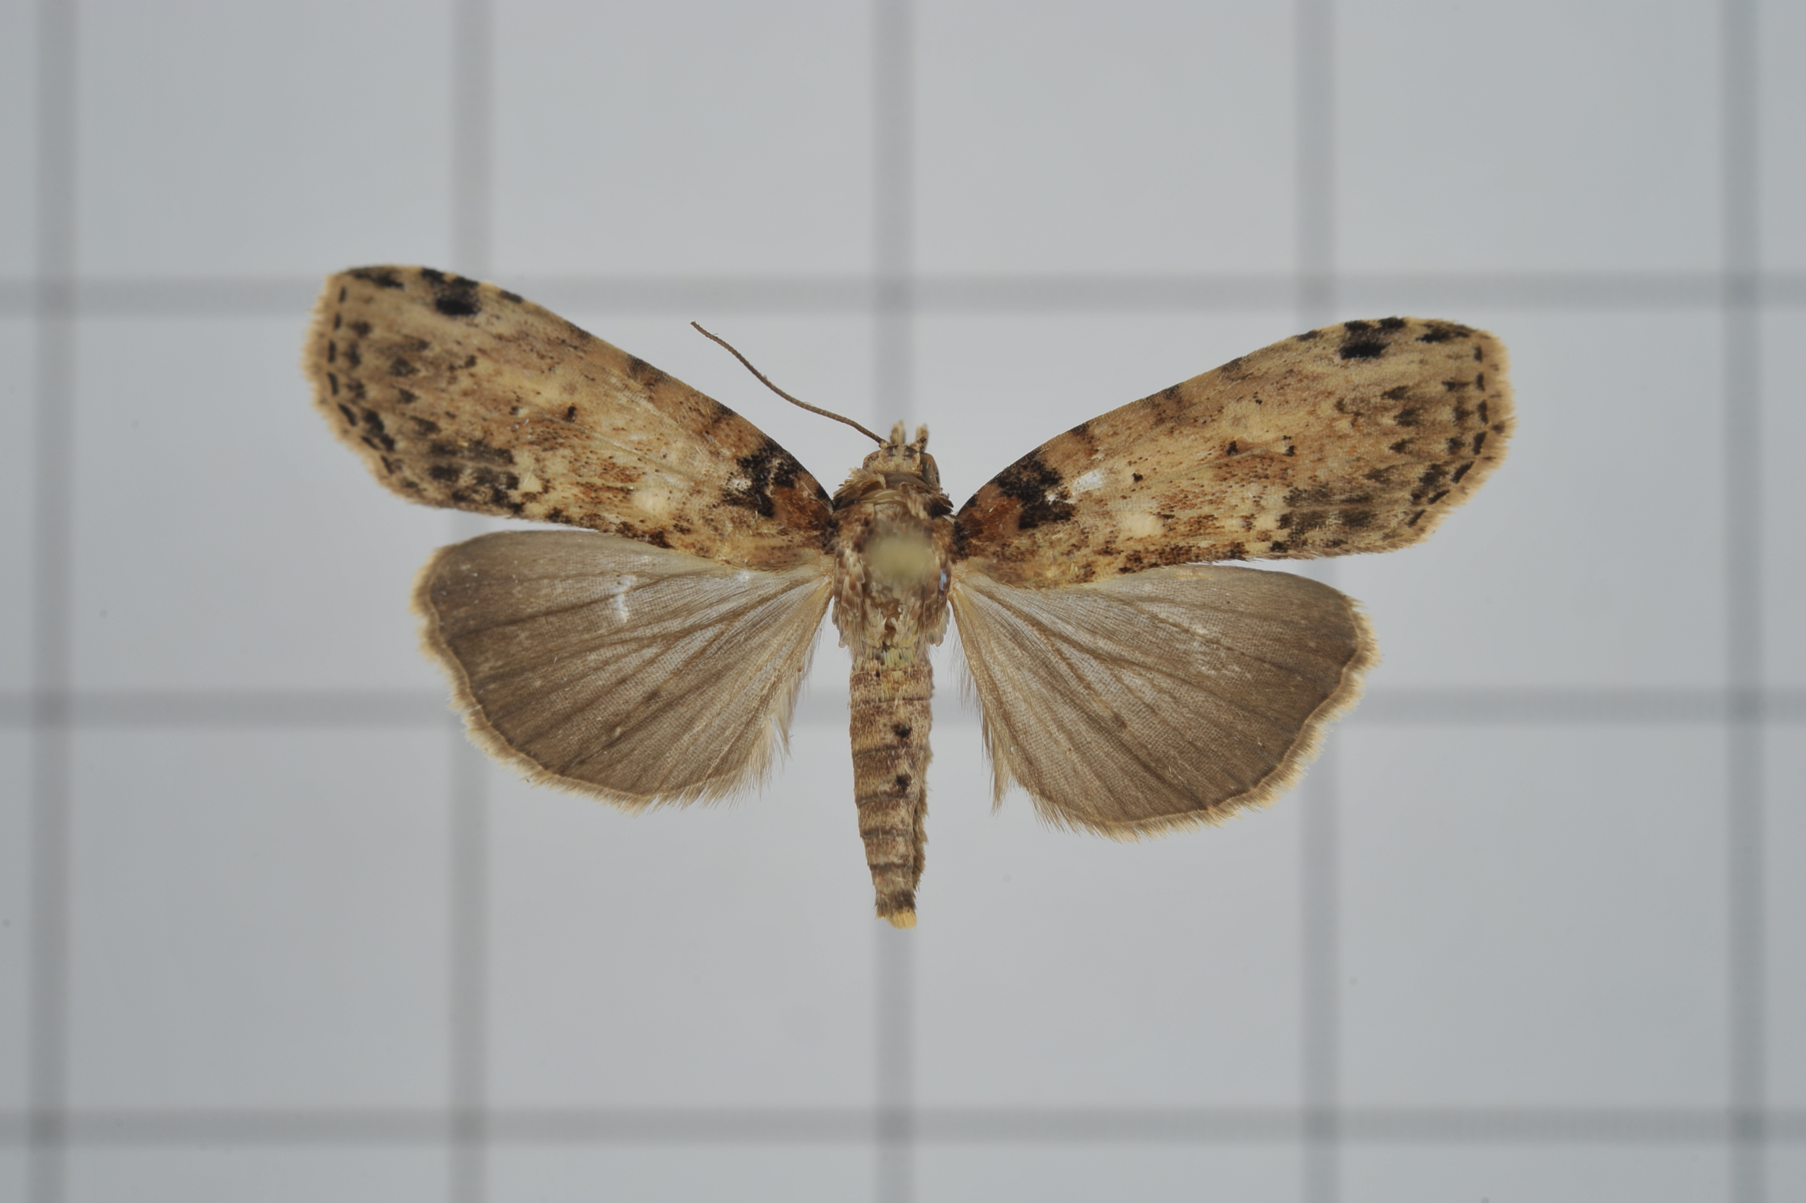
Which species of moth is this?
Sigmuncus tessellatus
